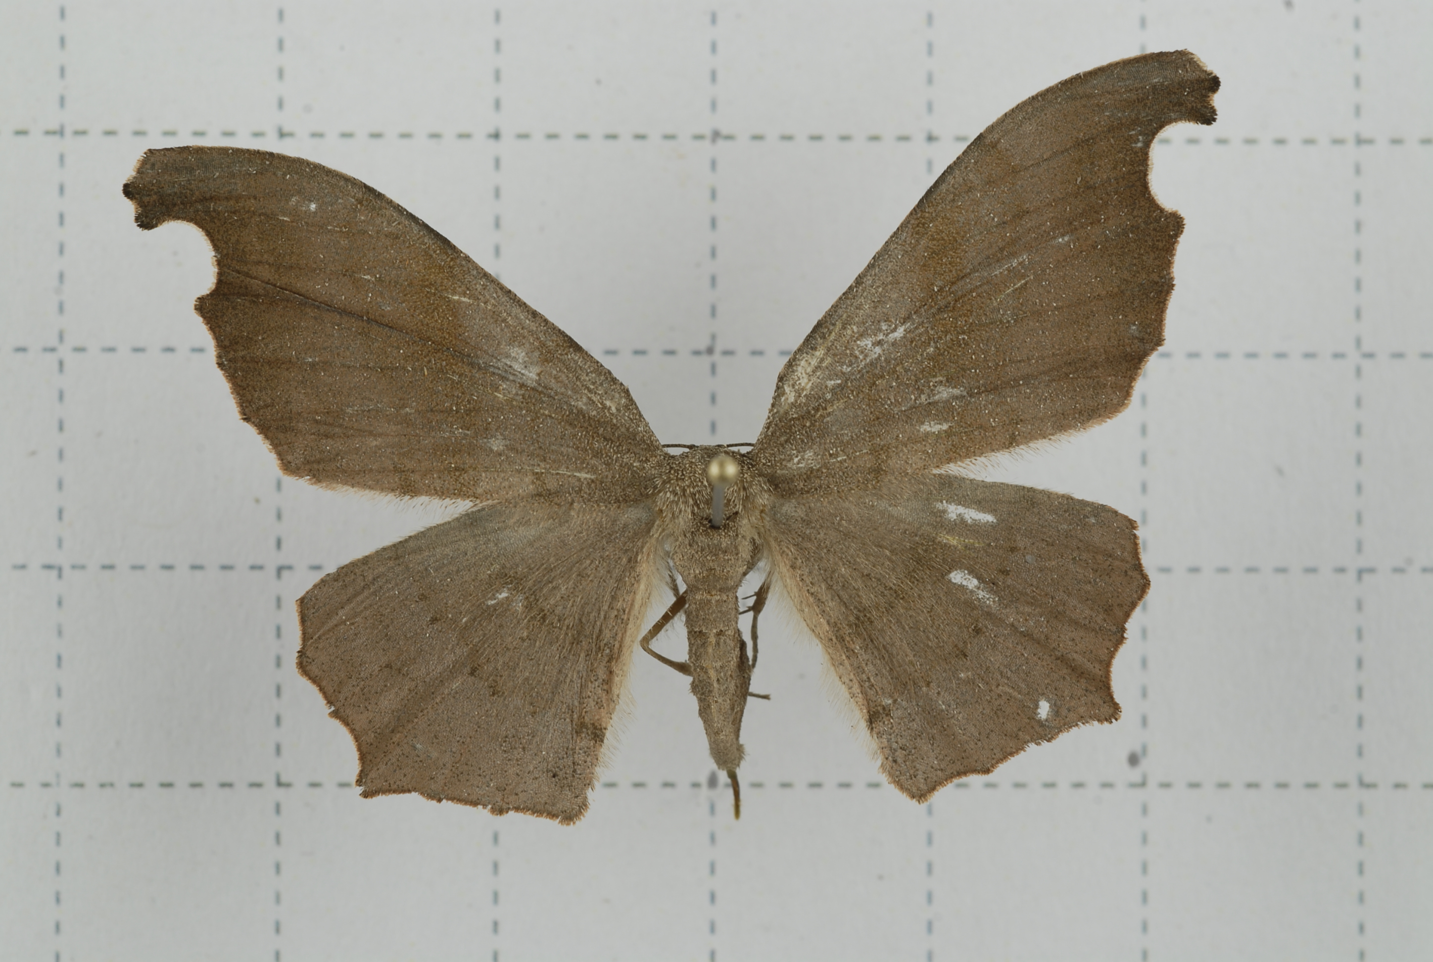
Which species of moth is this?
Hyposidra talaca talaca
